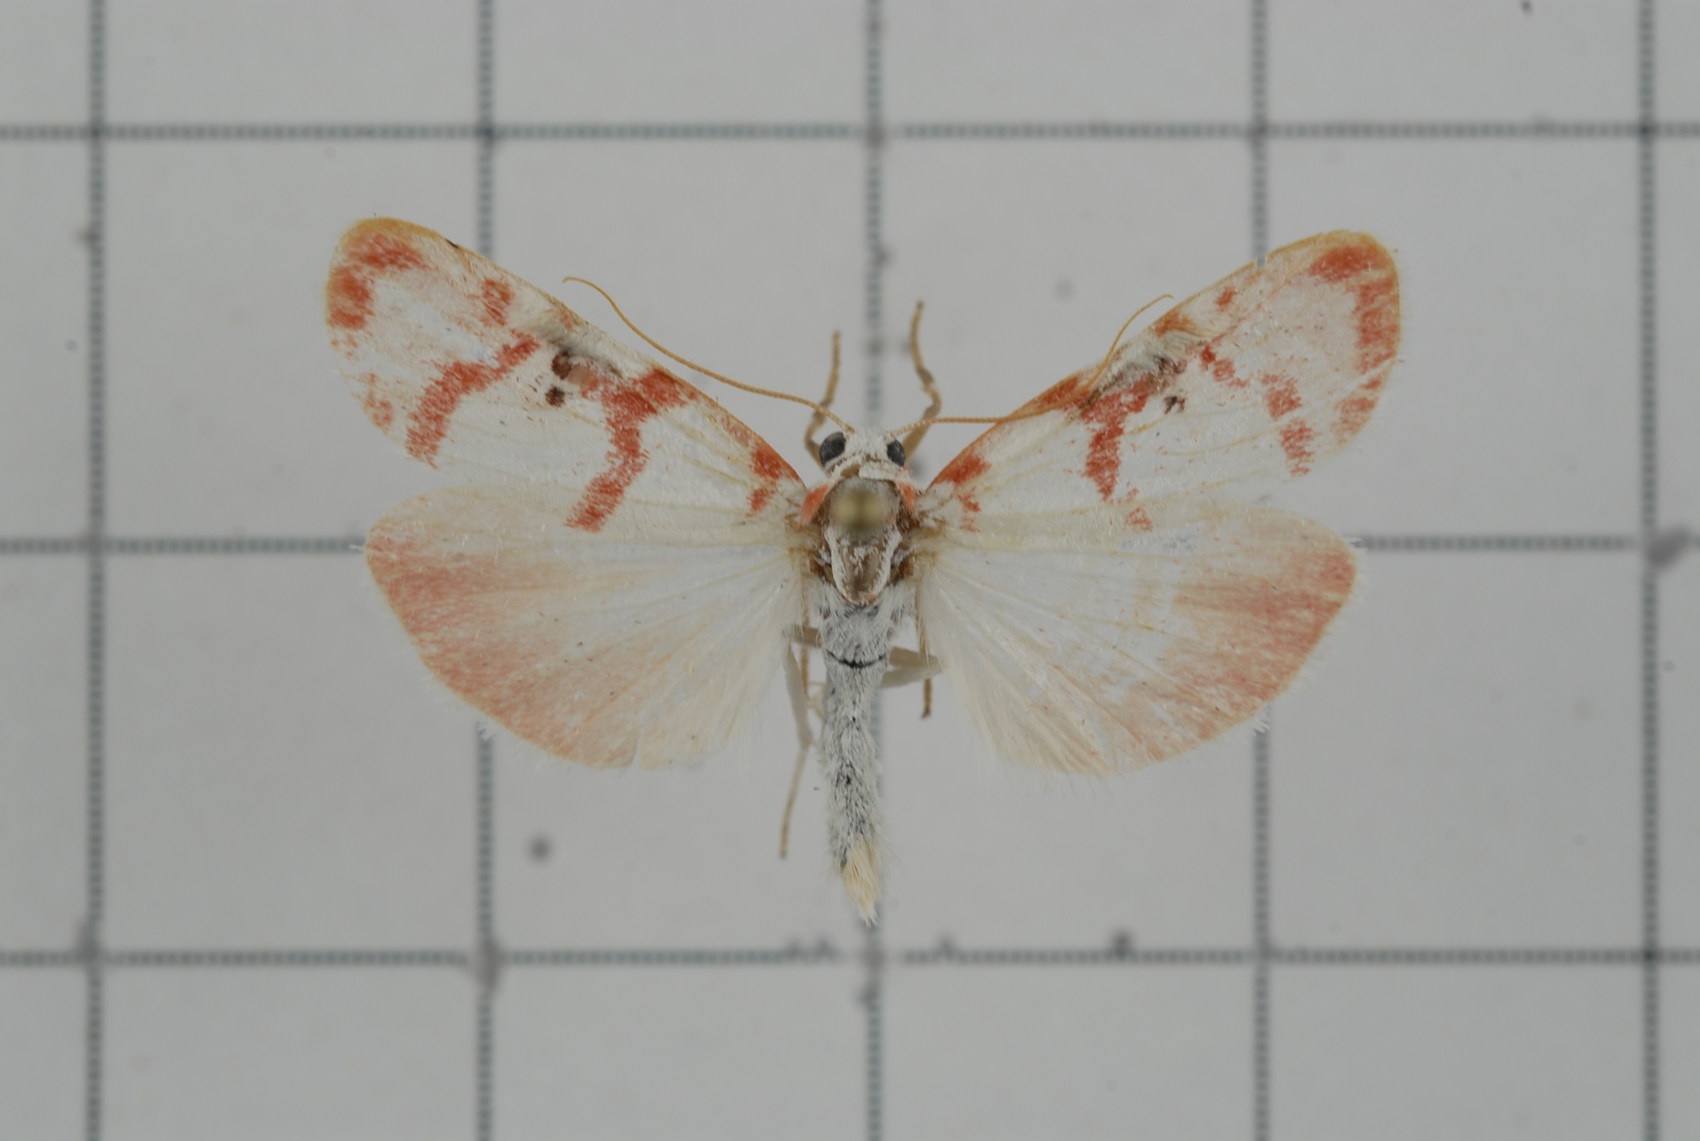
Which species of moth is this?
Cyana hamata hamata
